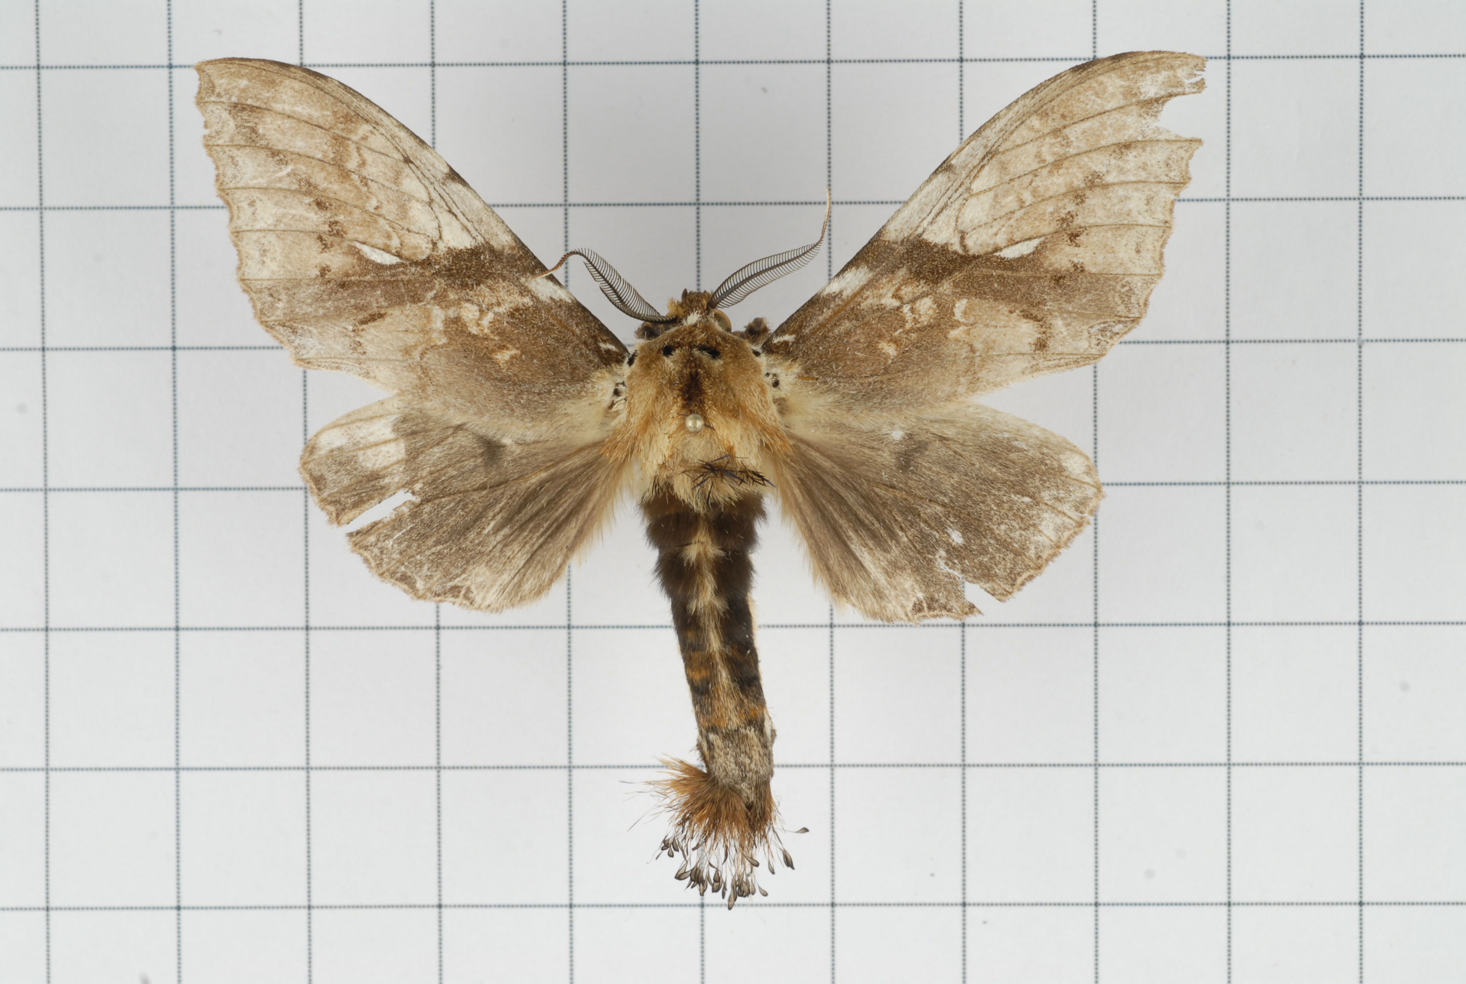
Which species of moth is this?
Dudusa nobilis
